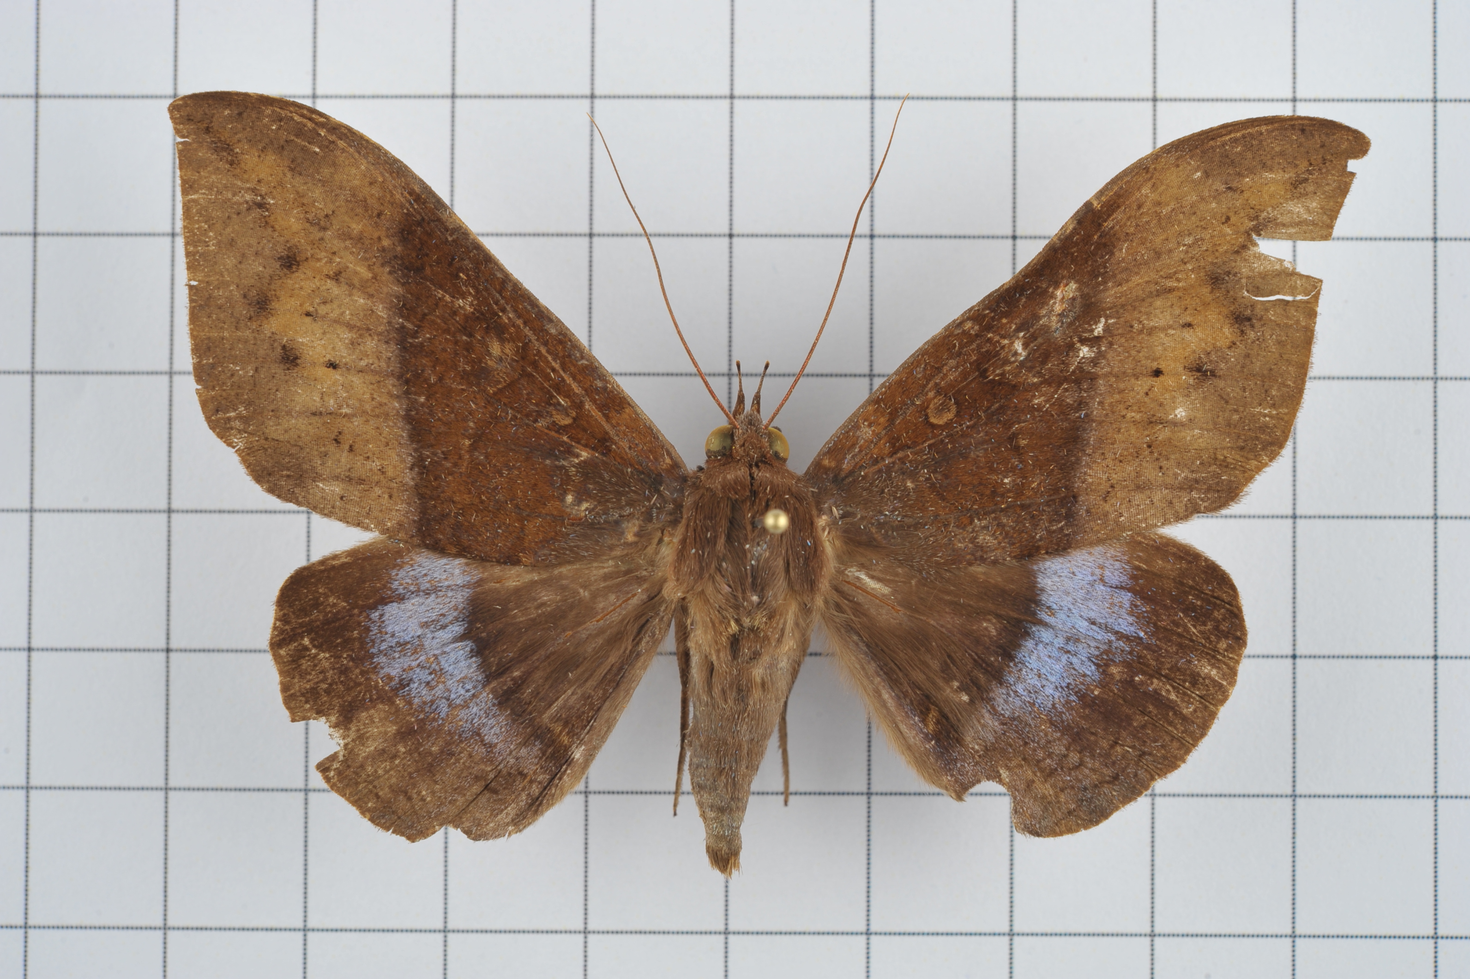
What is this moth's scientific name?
Ischyja manlia manlia
